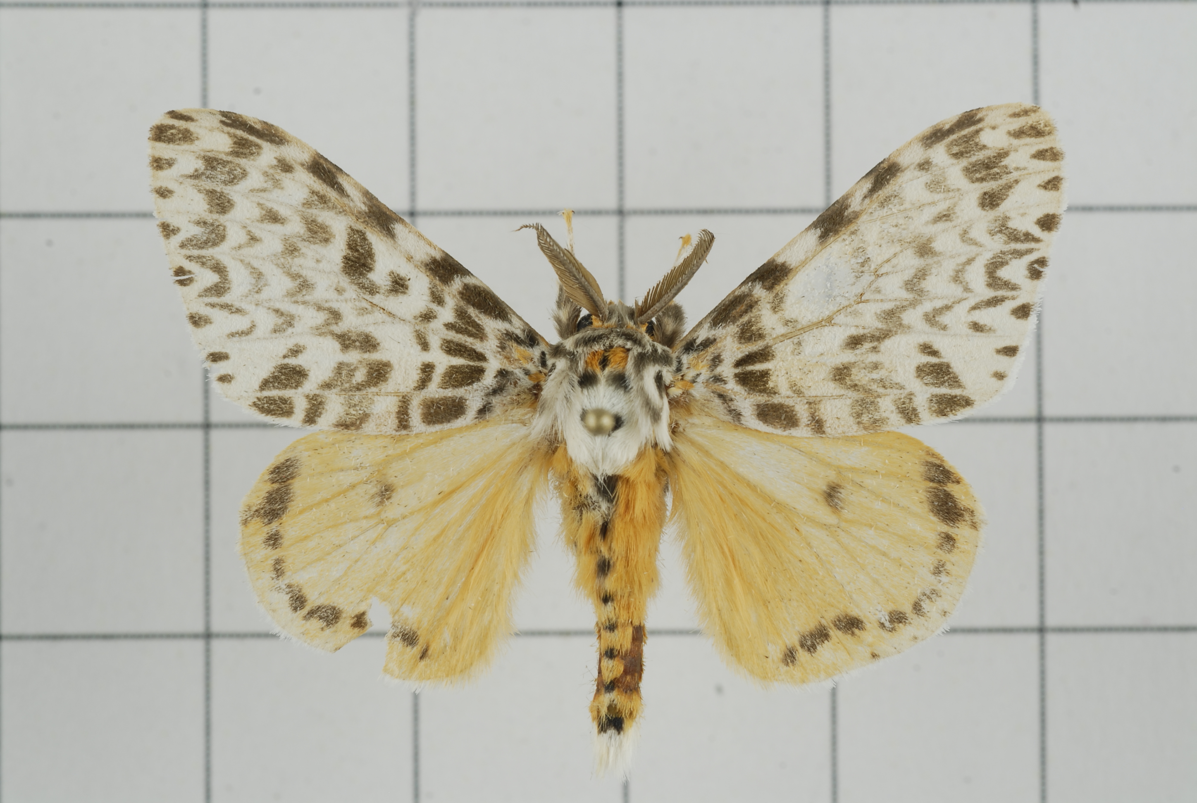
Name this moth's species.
Lymantria mathura subpallida
